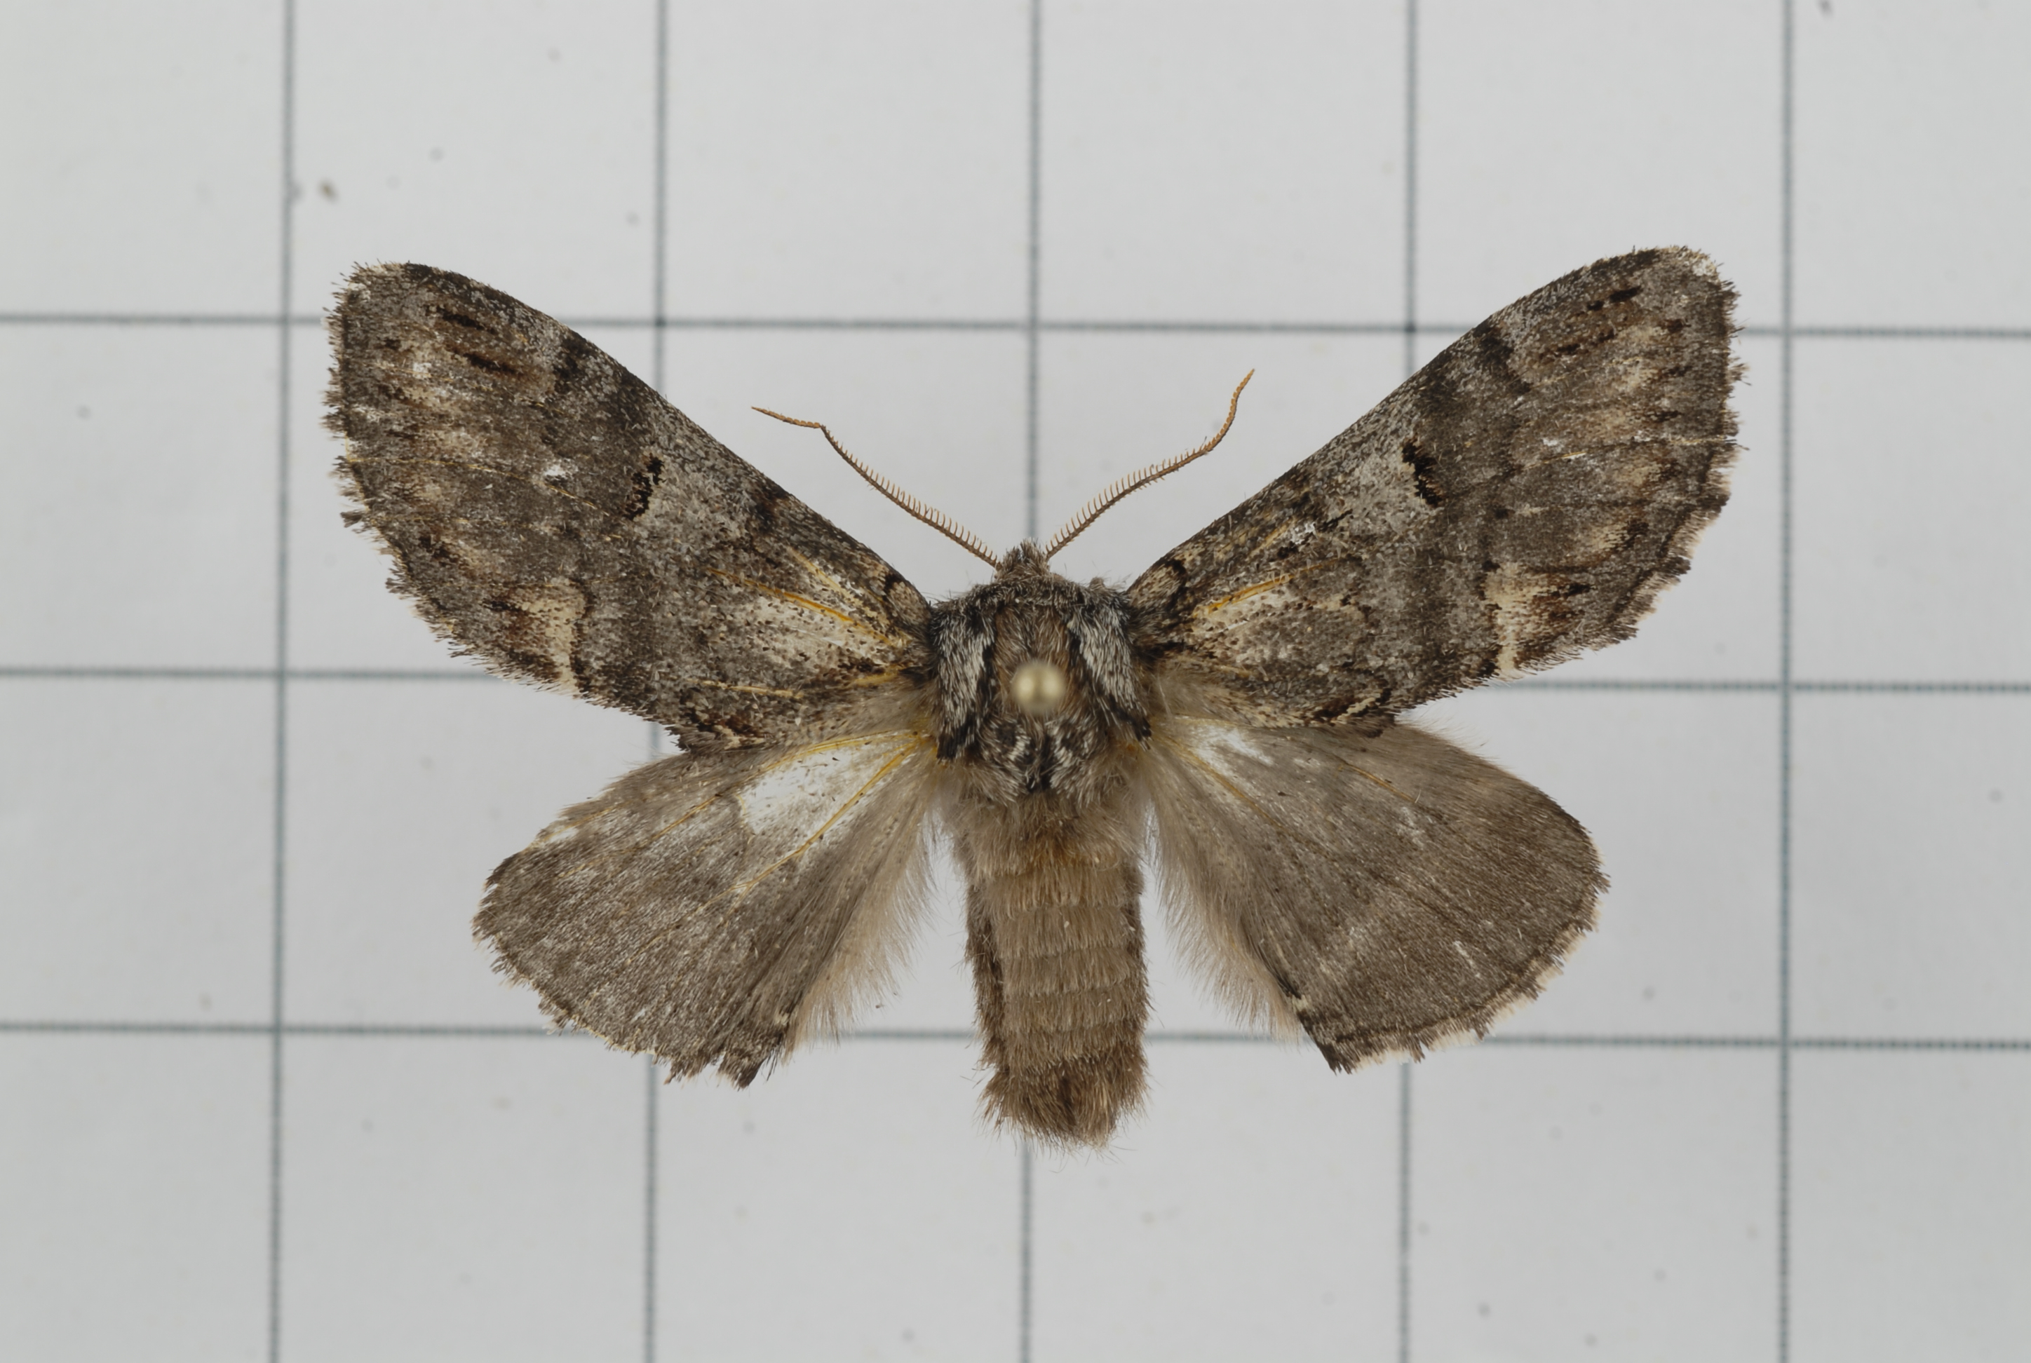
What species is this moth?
Notodonta griseotincta
